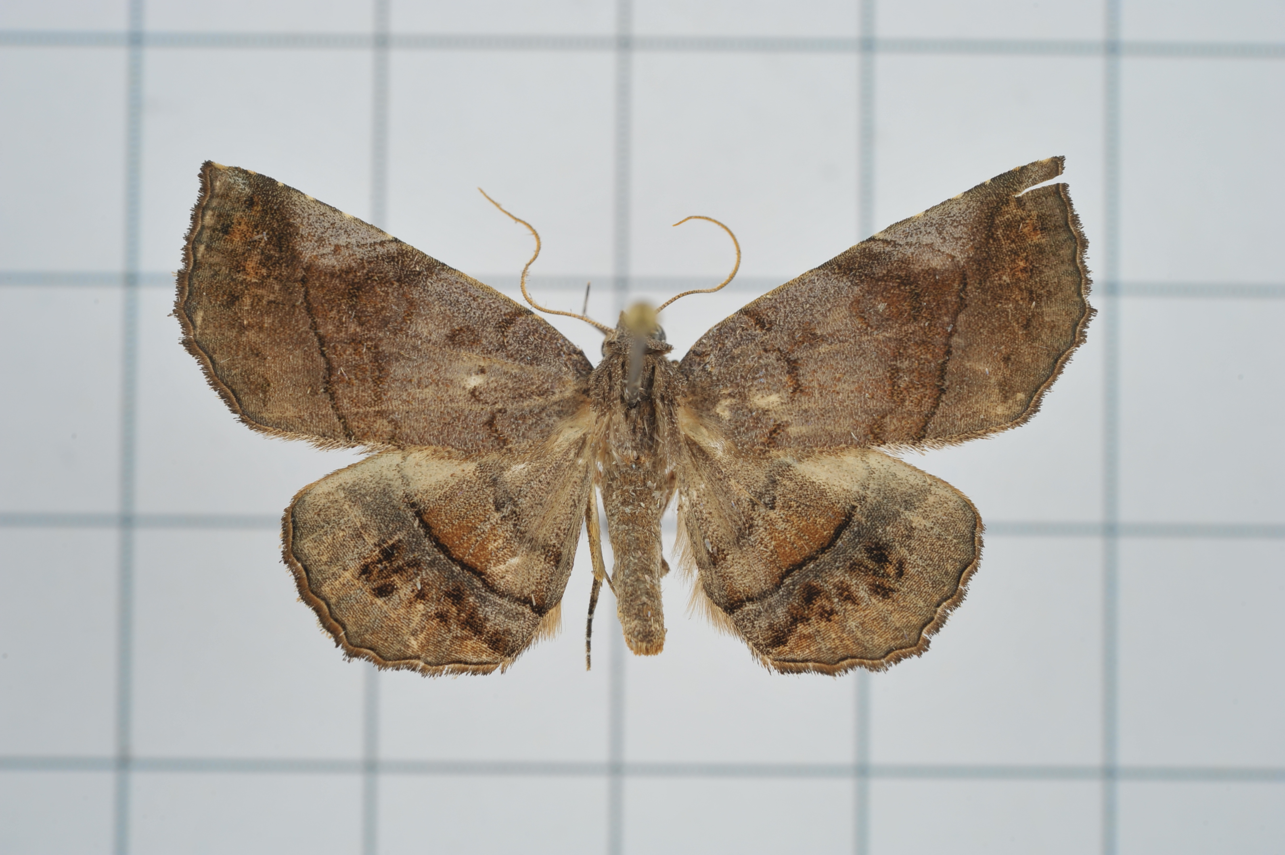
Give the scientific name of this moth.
Pangrapta trilineata
